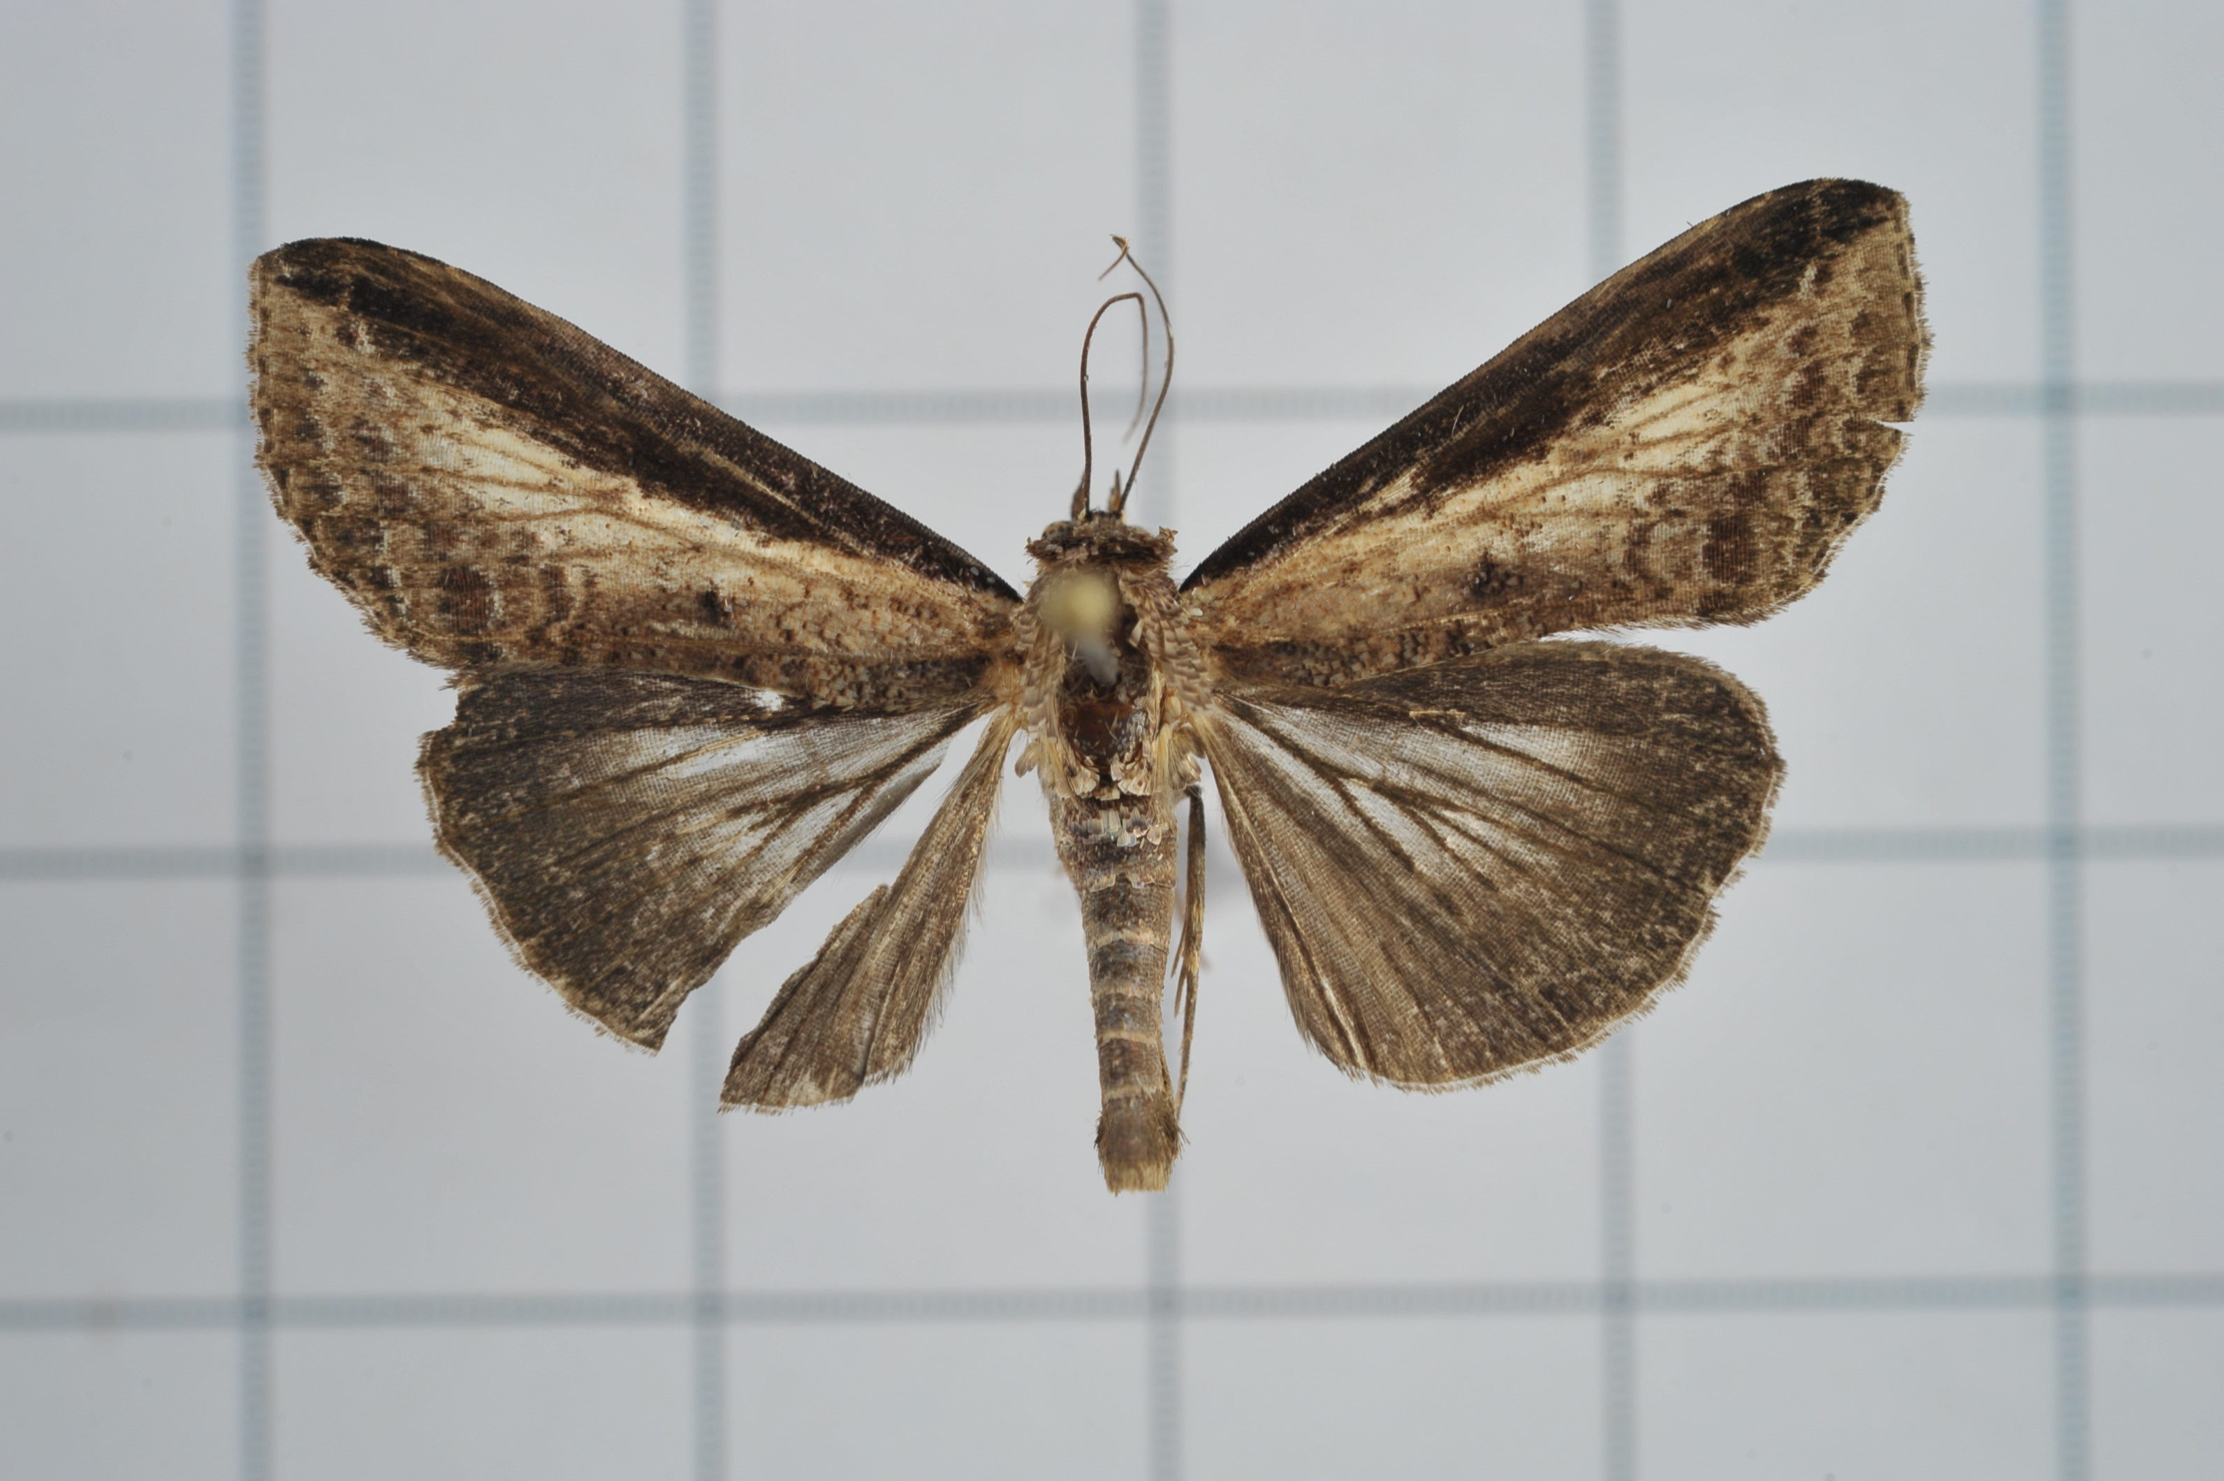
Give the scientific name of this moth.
Lophoptera squammigera
